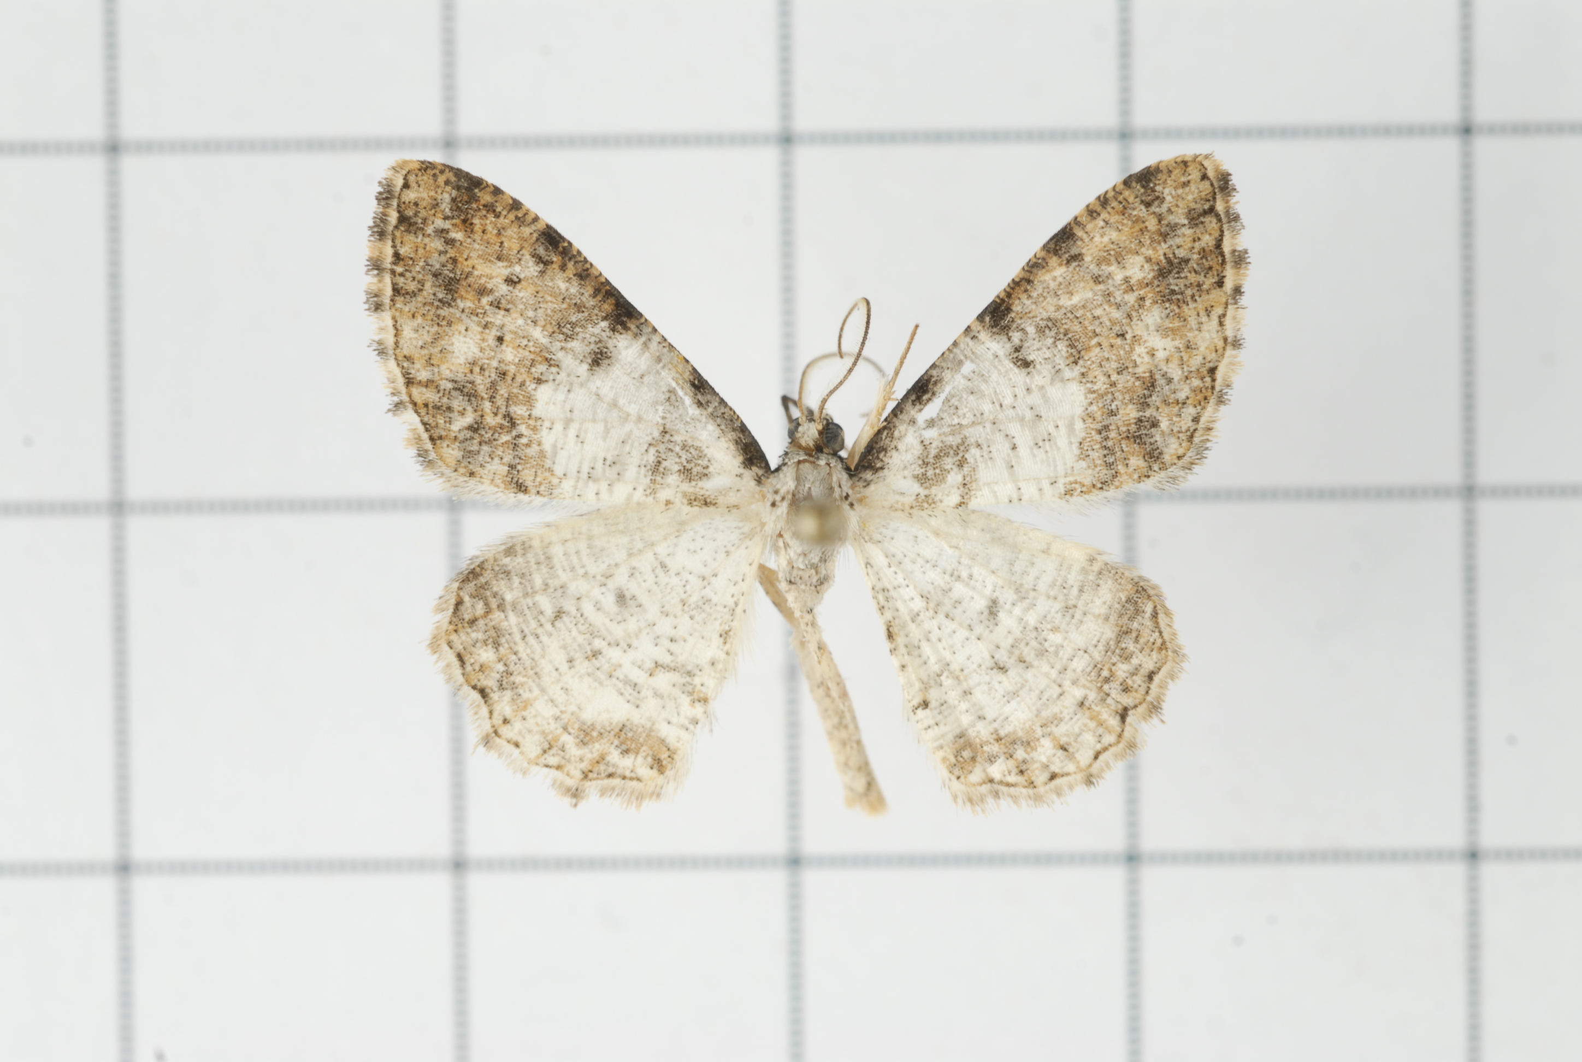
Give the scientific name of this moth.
Psilalcis albibasis
